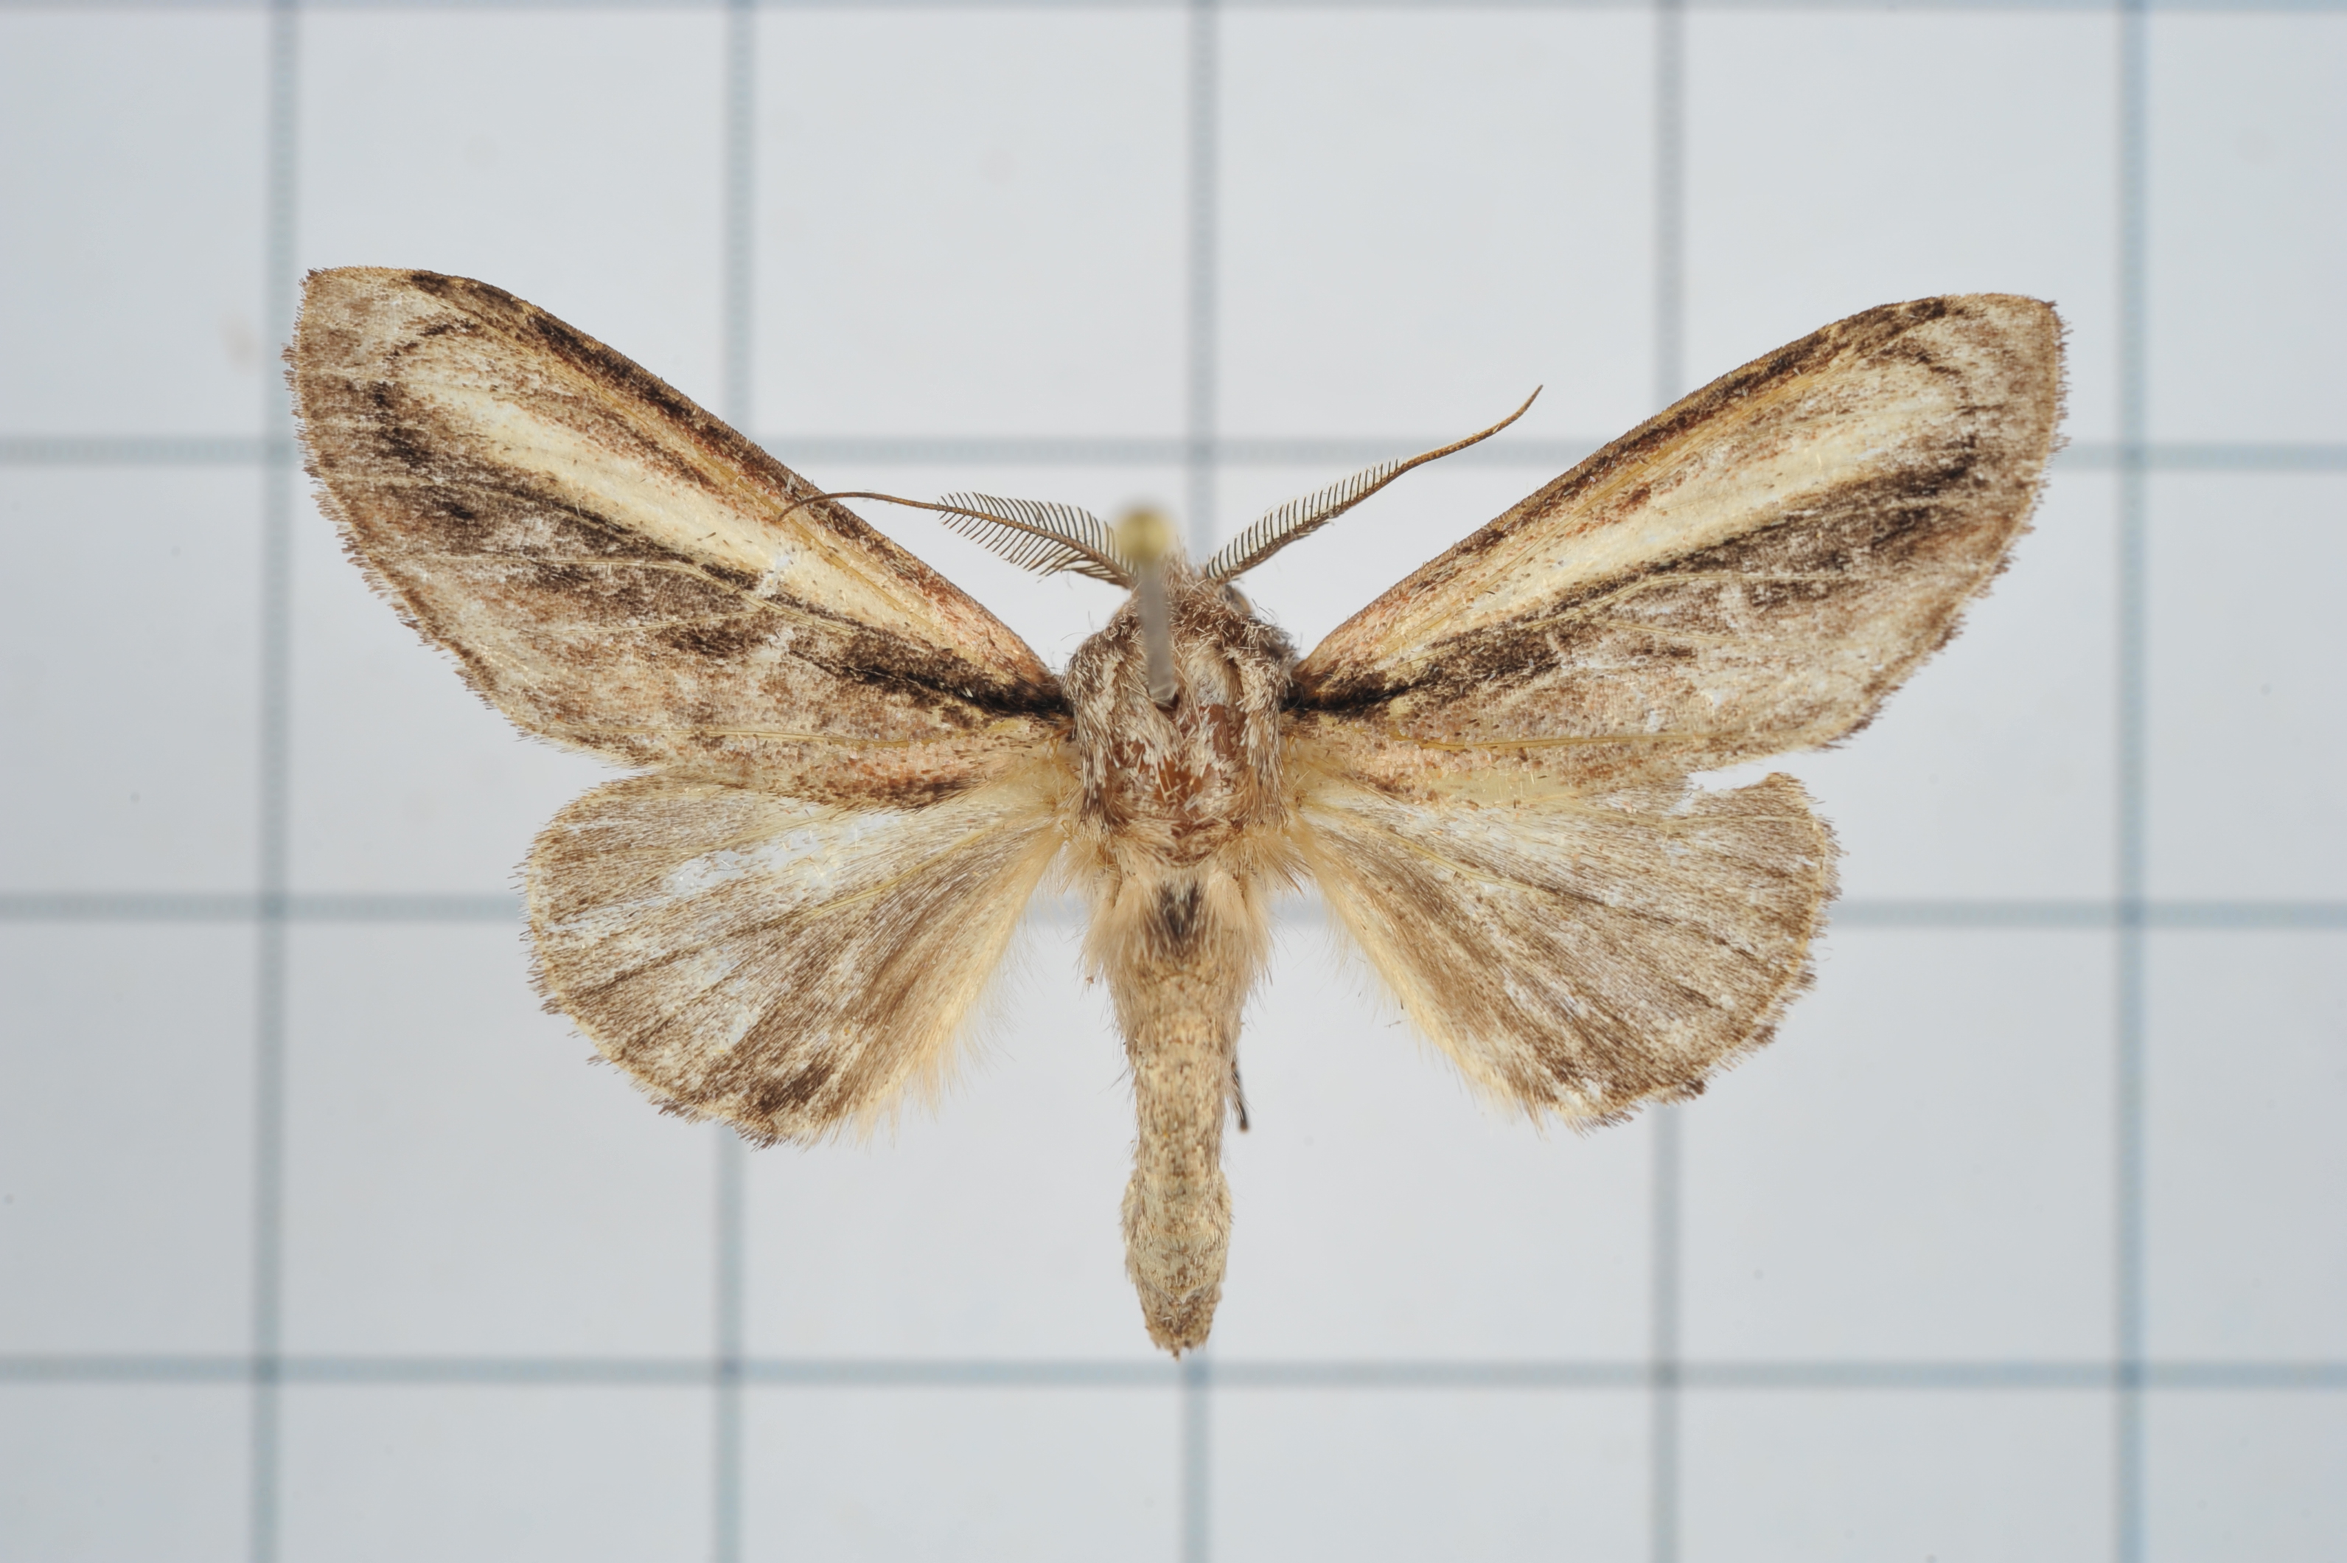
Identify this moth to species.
Fentonia parabolica
